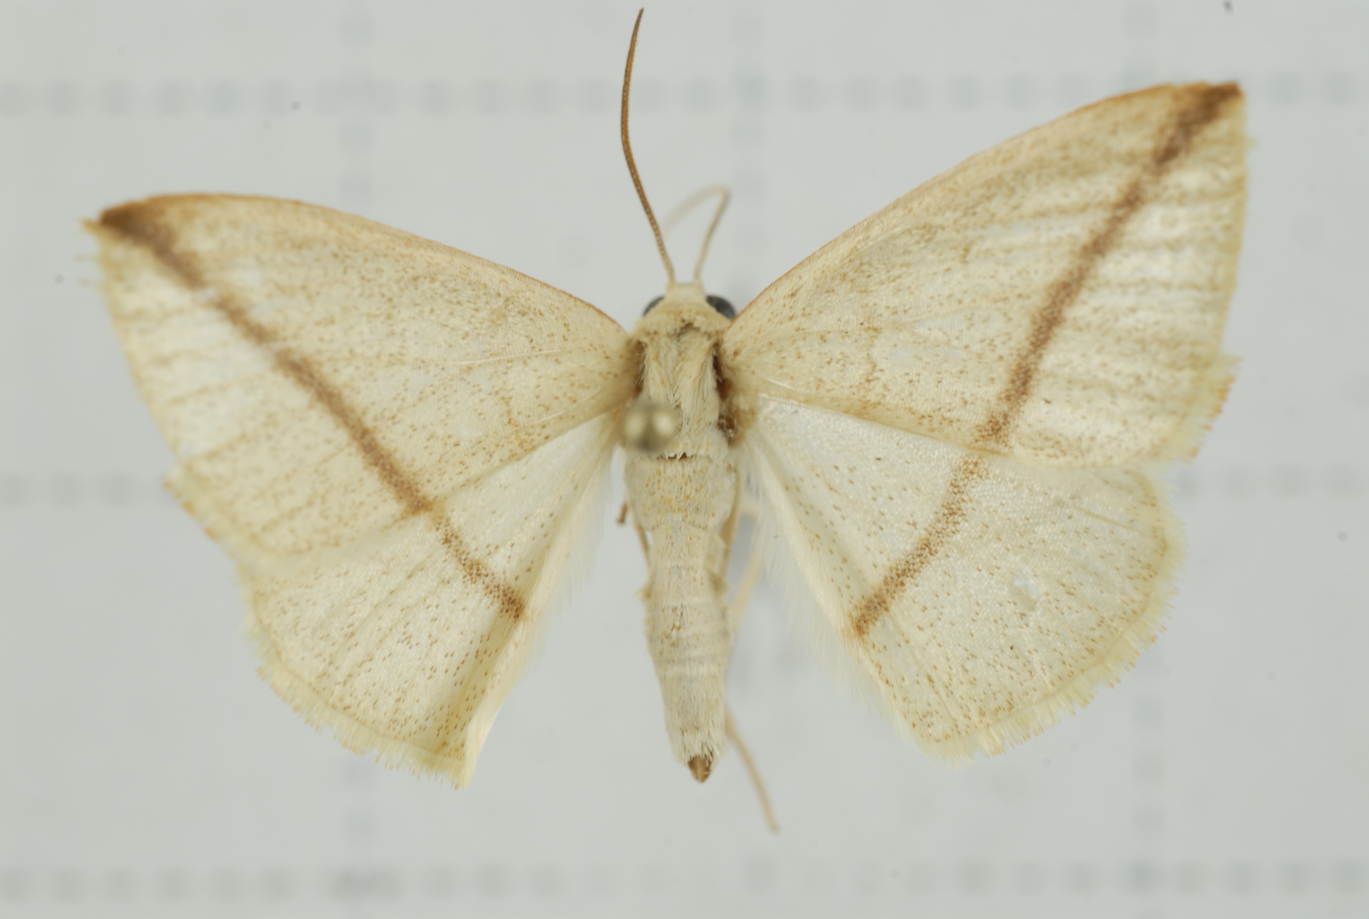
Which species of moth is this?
Parabapta unifasciata
